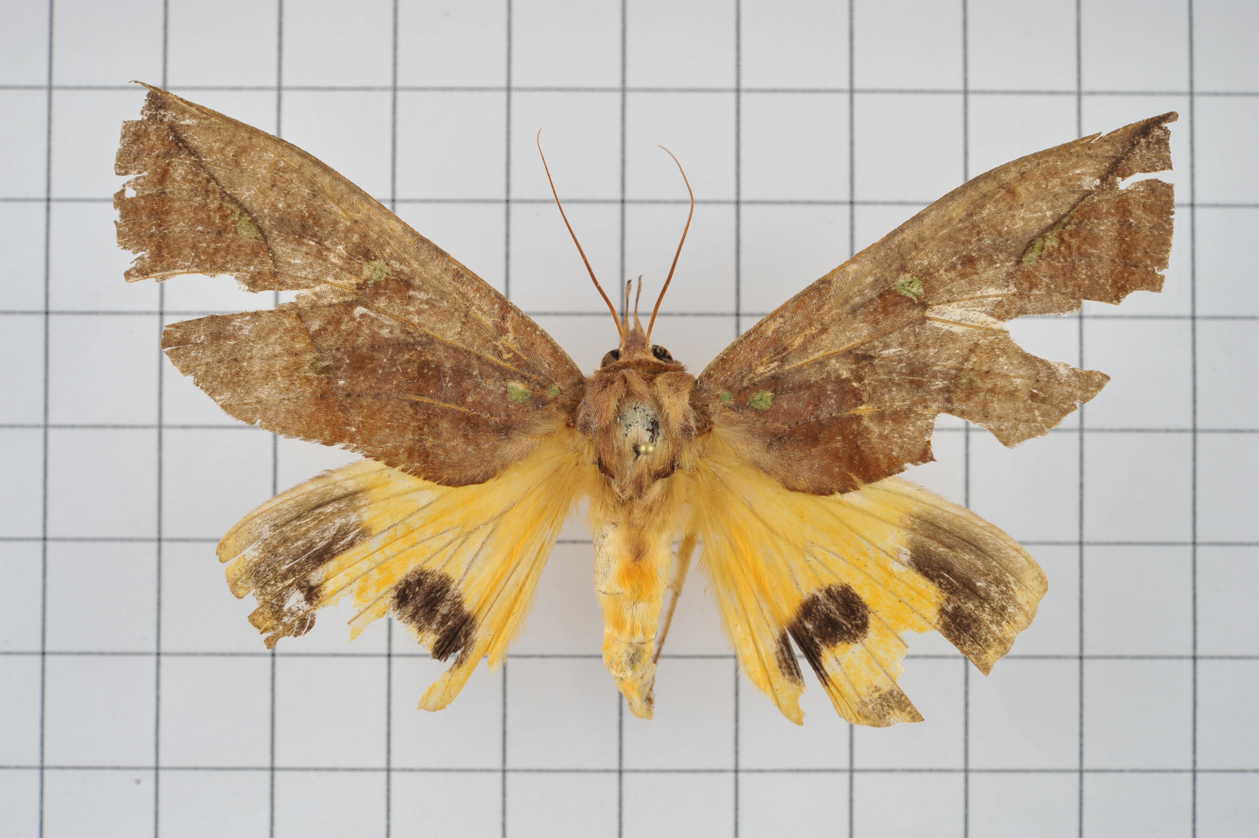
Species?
Eudocima okurai
